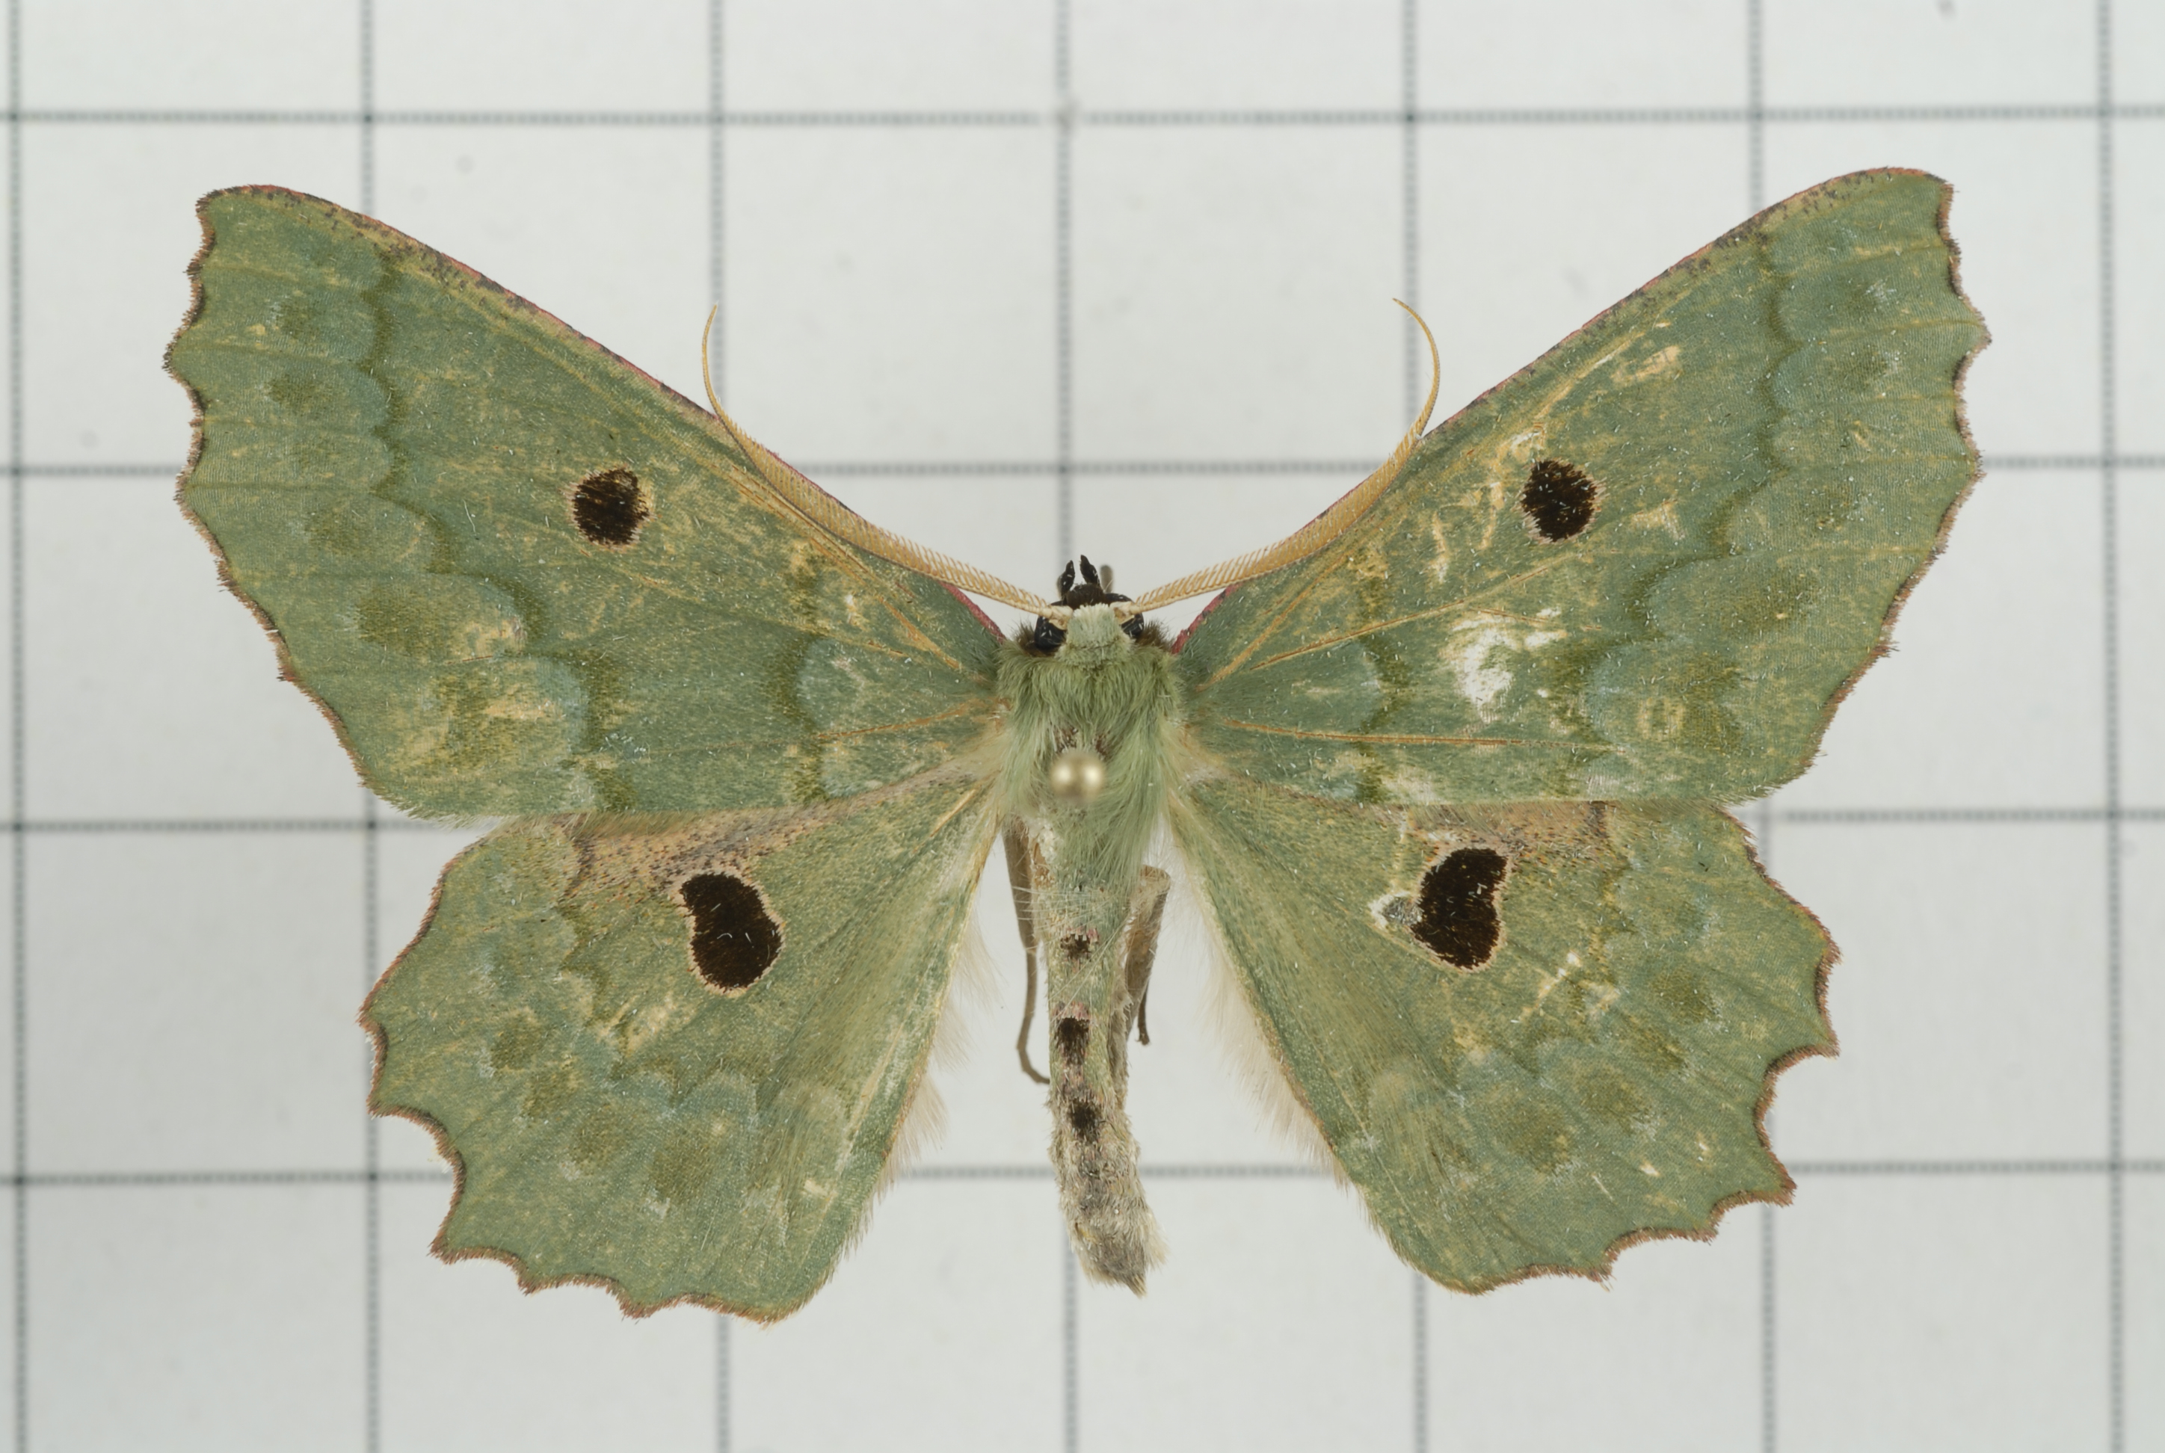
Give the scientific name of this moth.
Chlorodontopera discospilata
